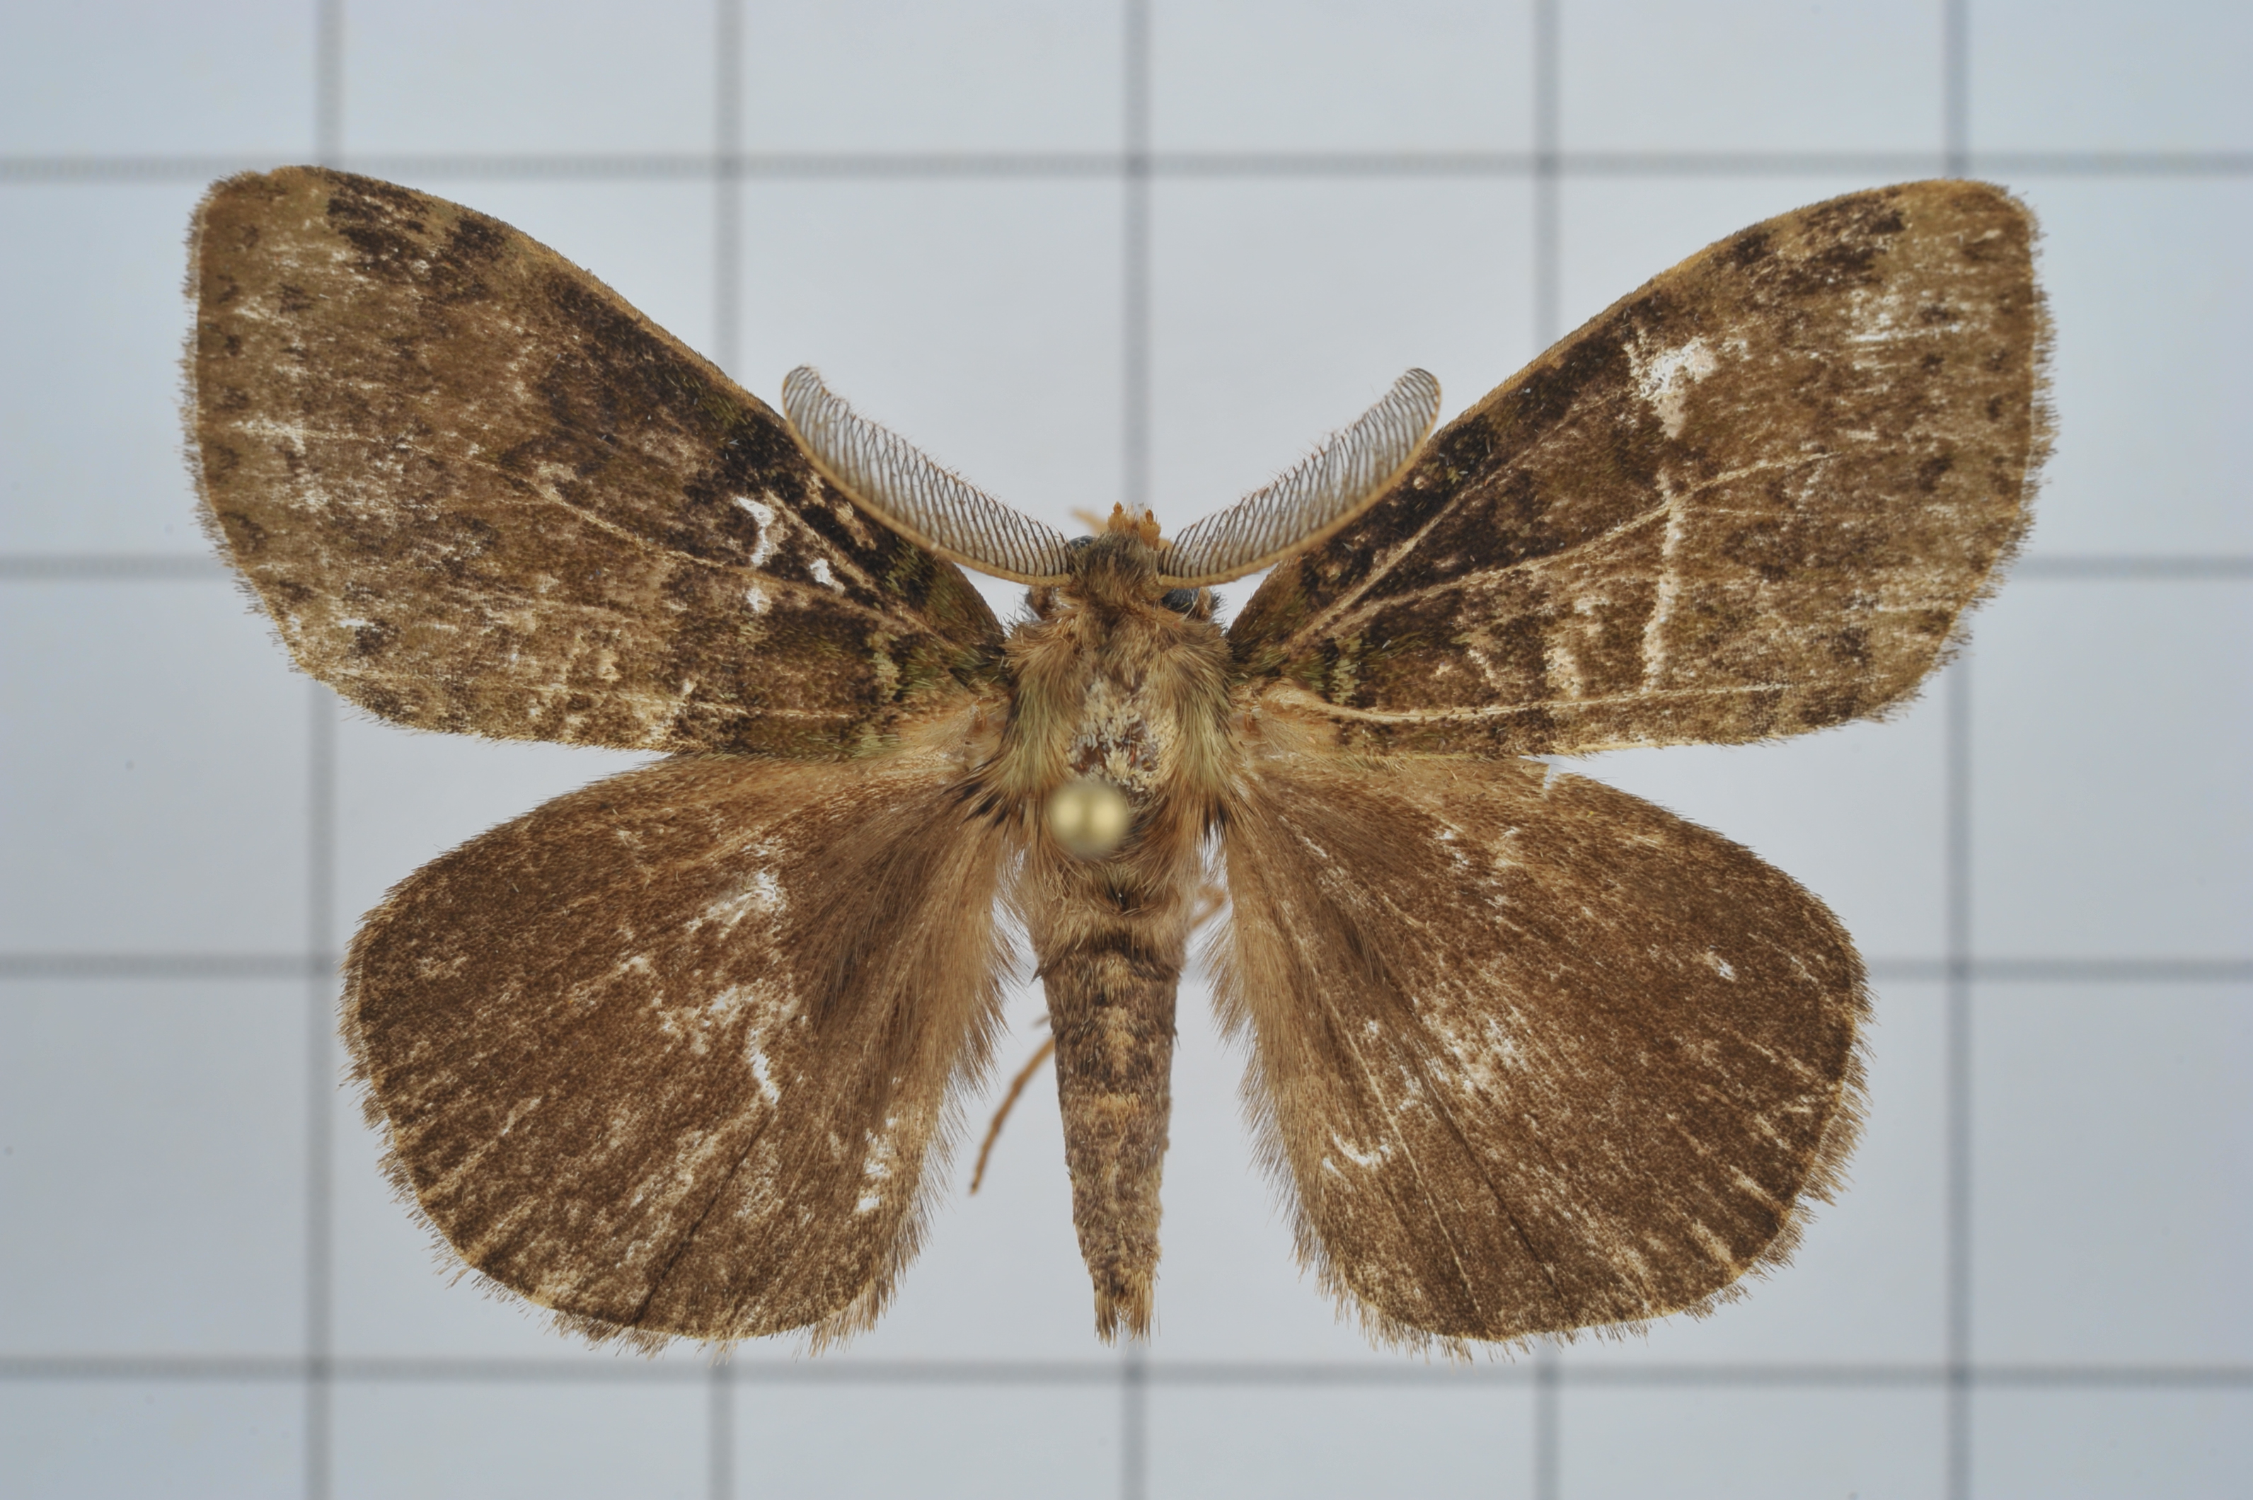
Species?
Ilema olivacea
